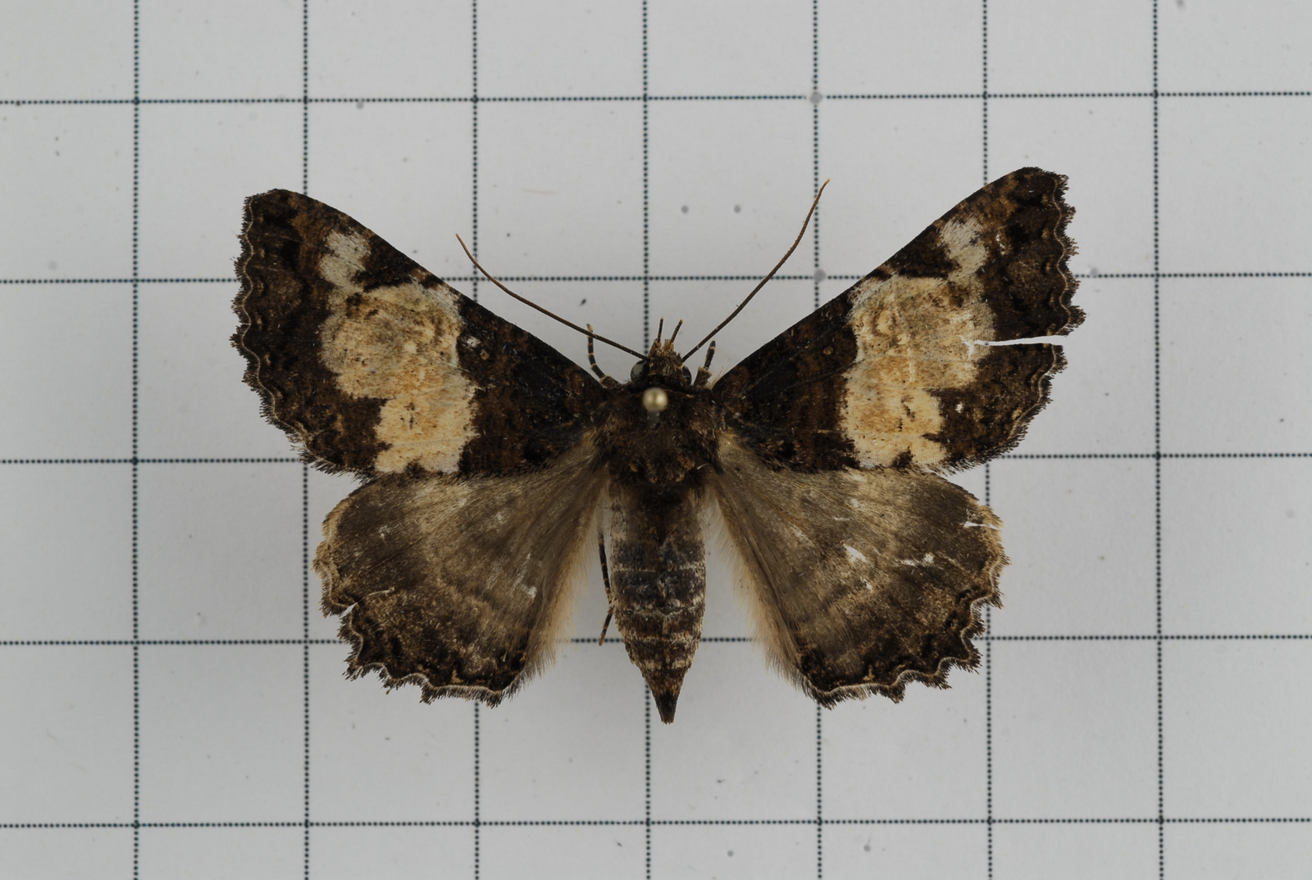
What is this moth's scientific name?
Daddala lucilla
